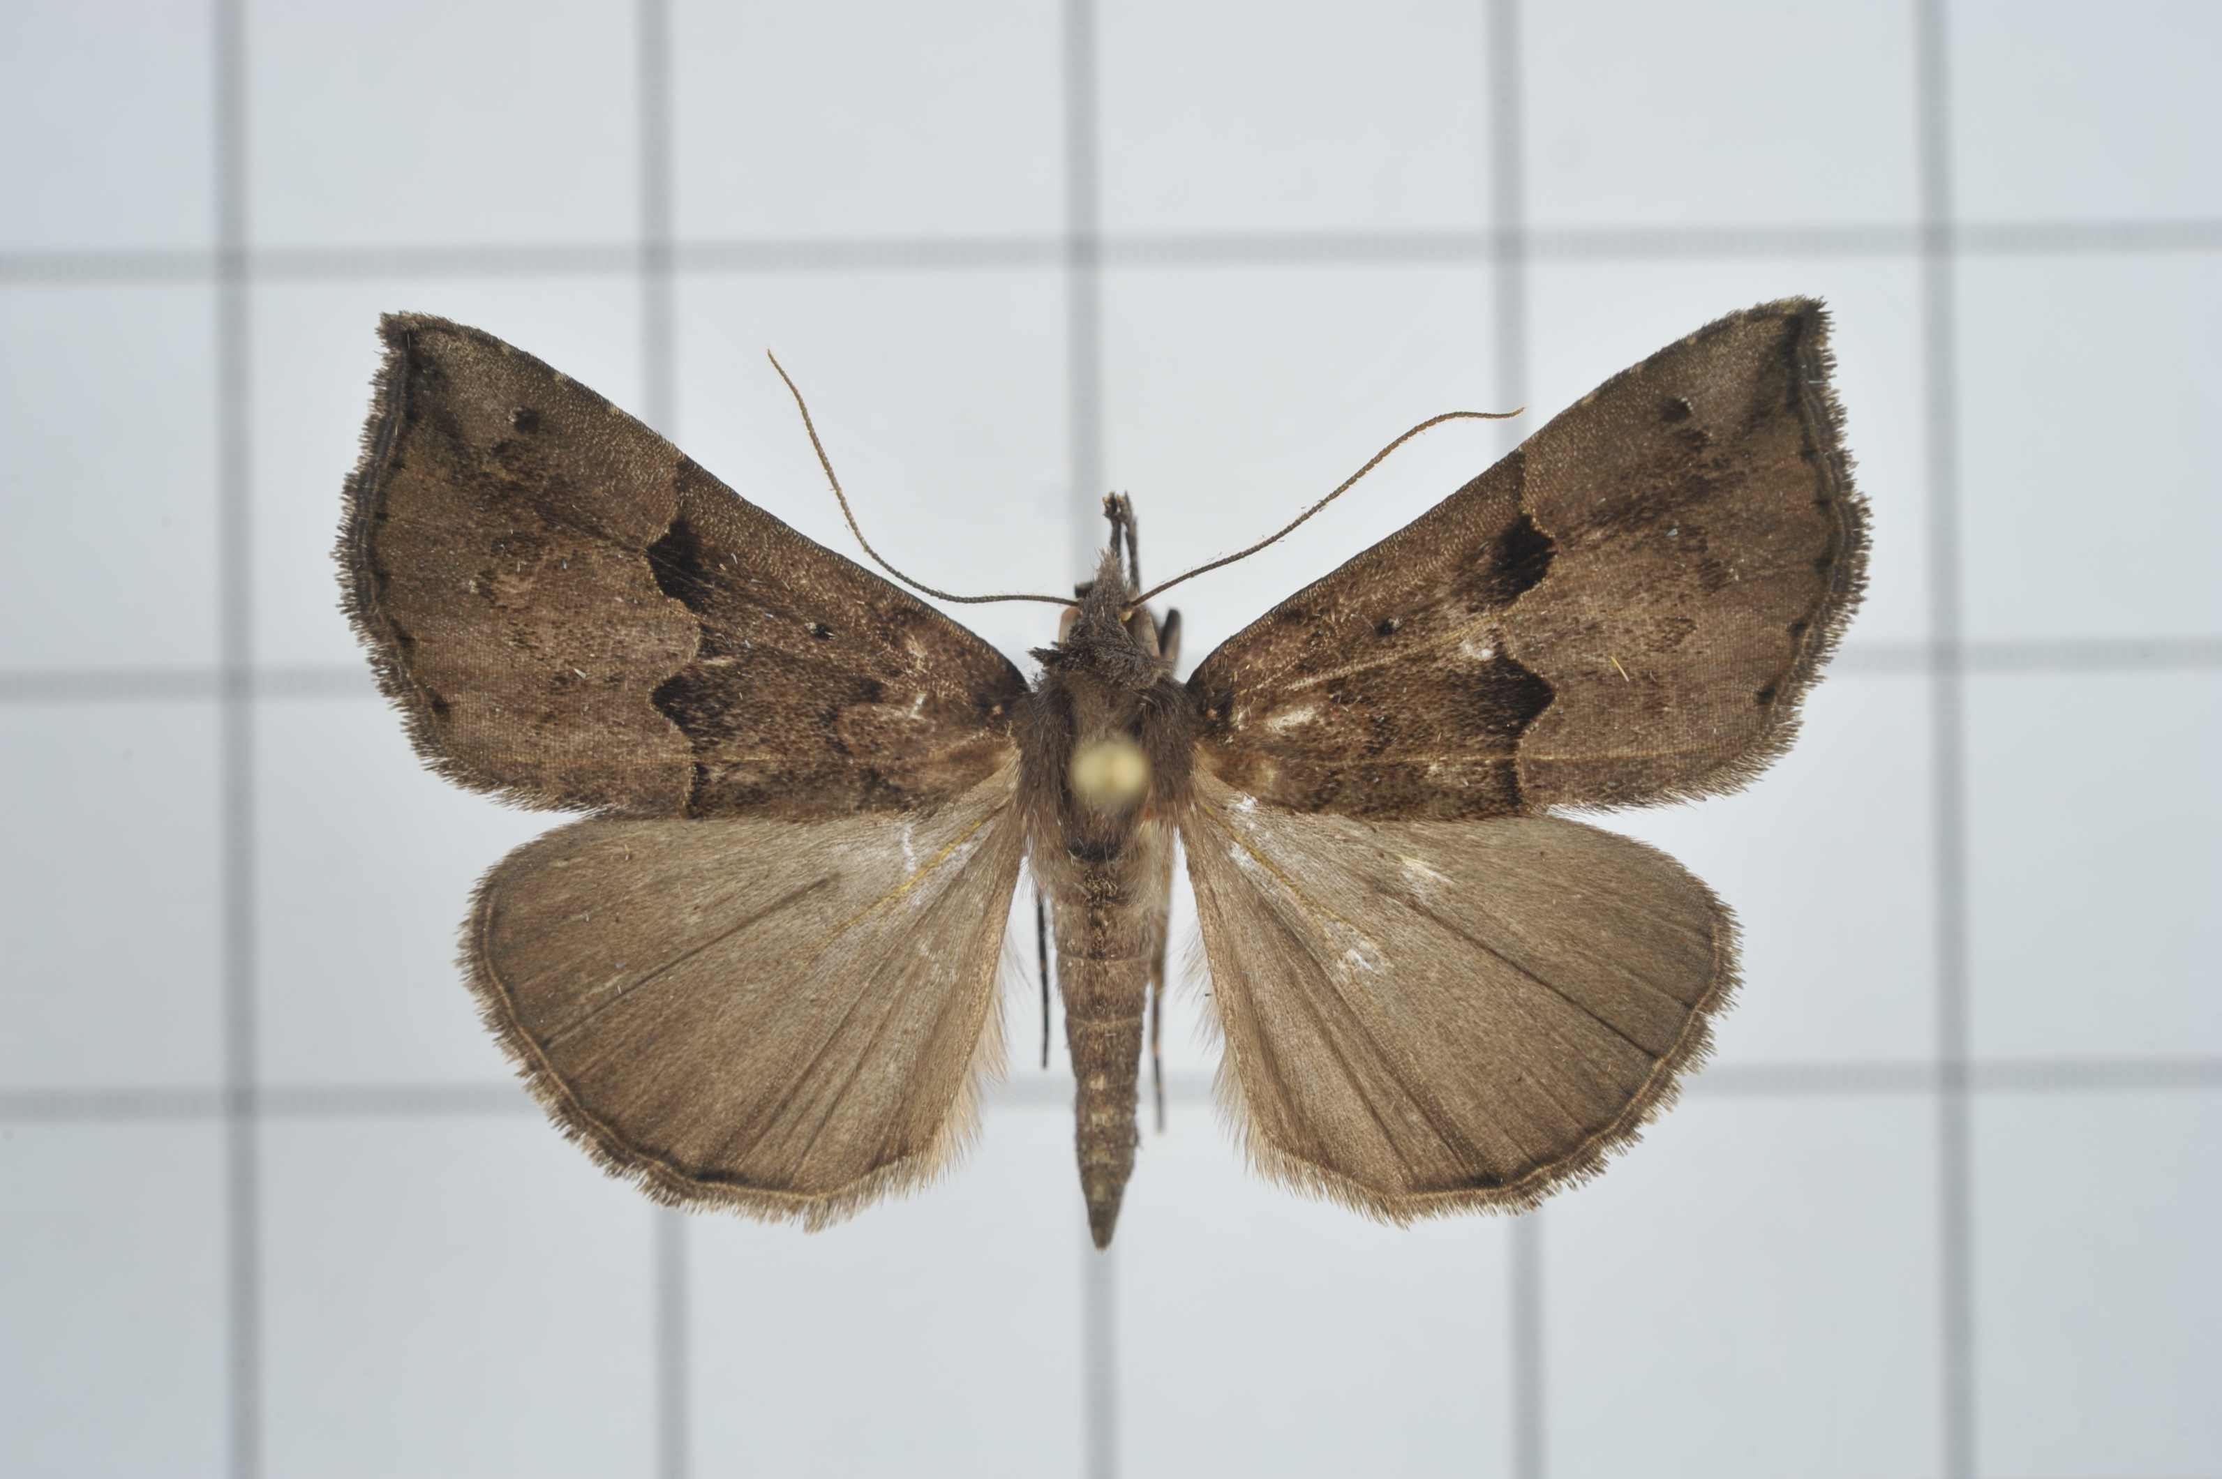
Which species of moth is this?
Hypena sinuosa
